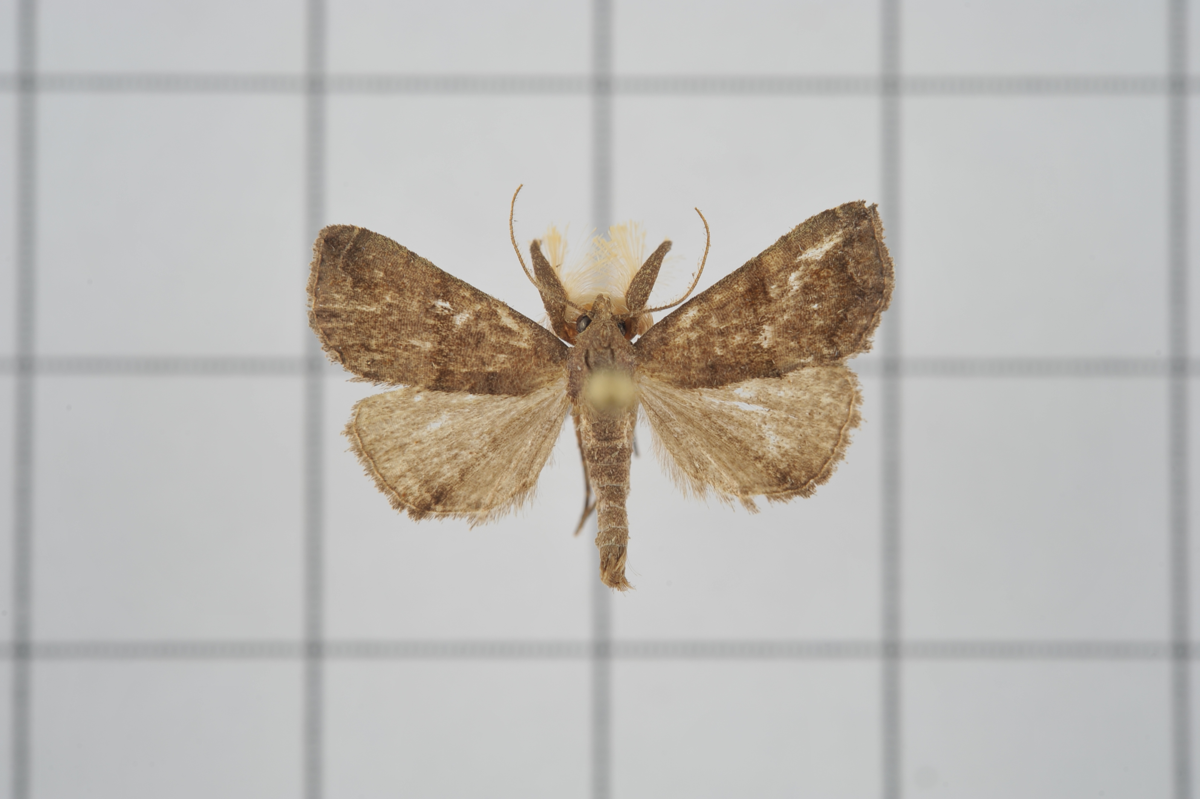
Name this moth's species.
Hipoepa fractalis
